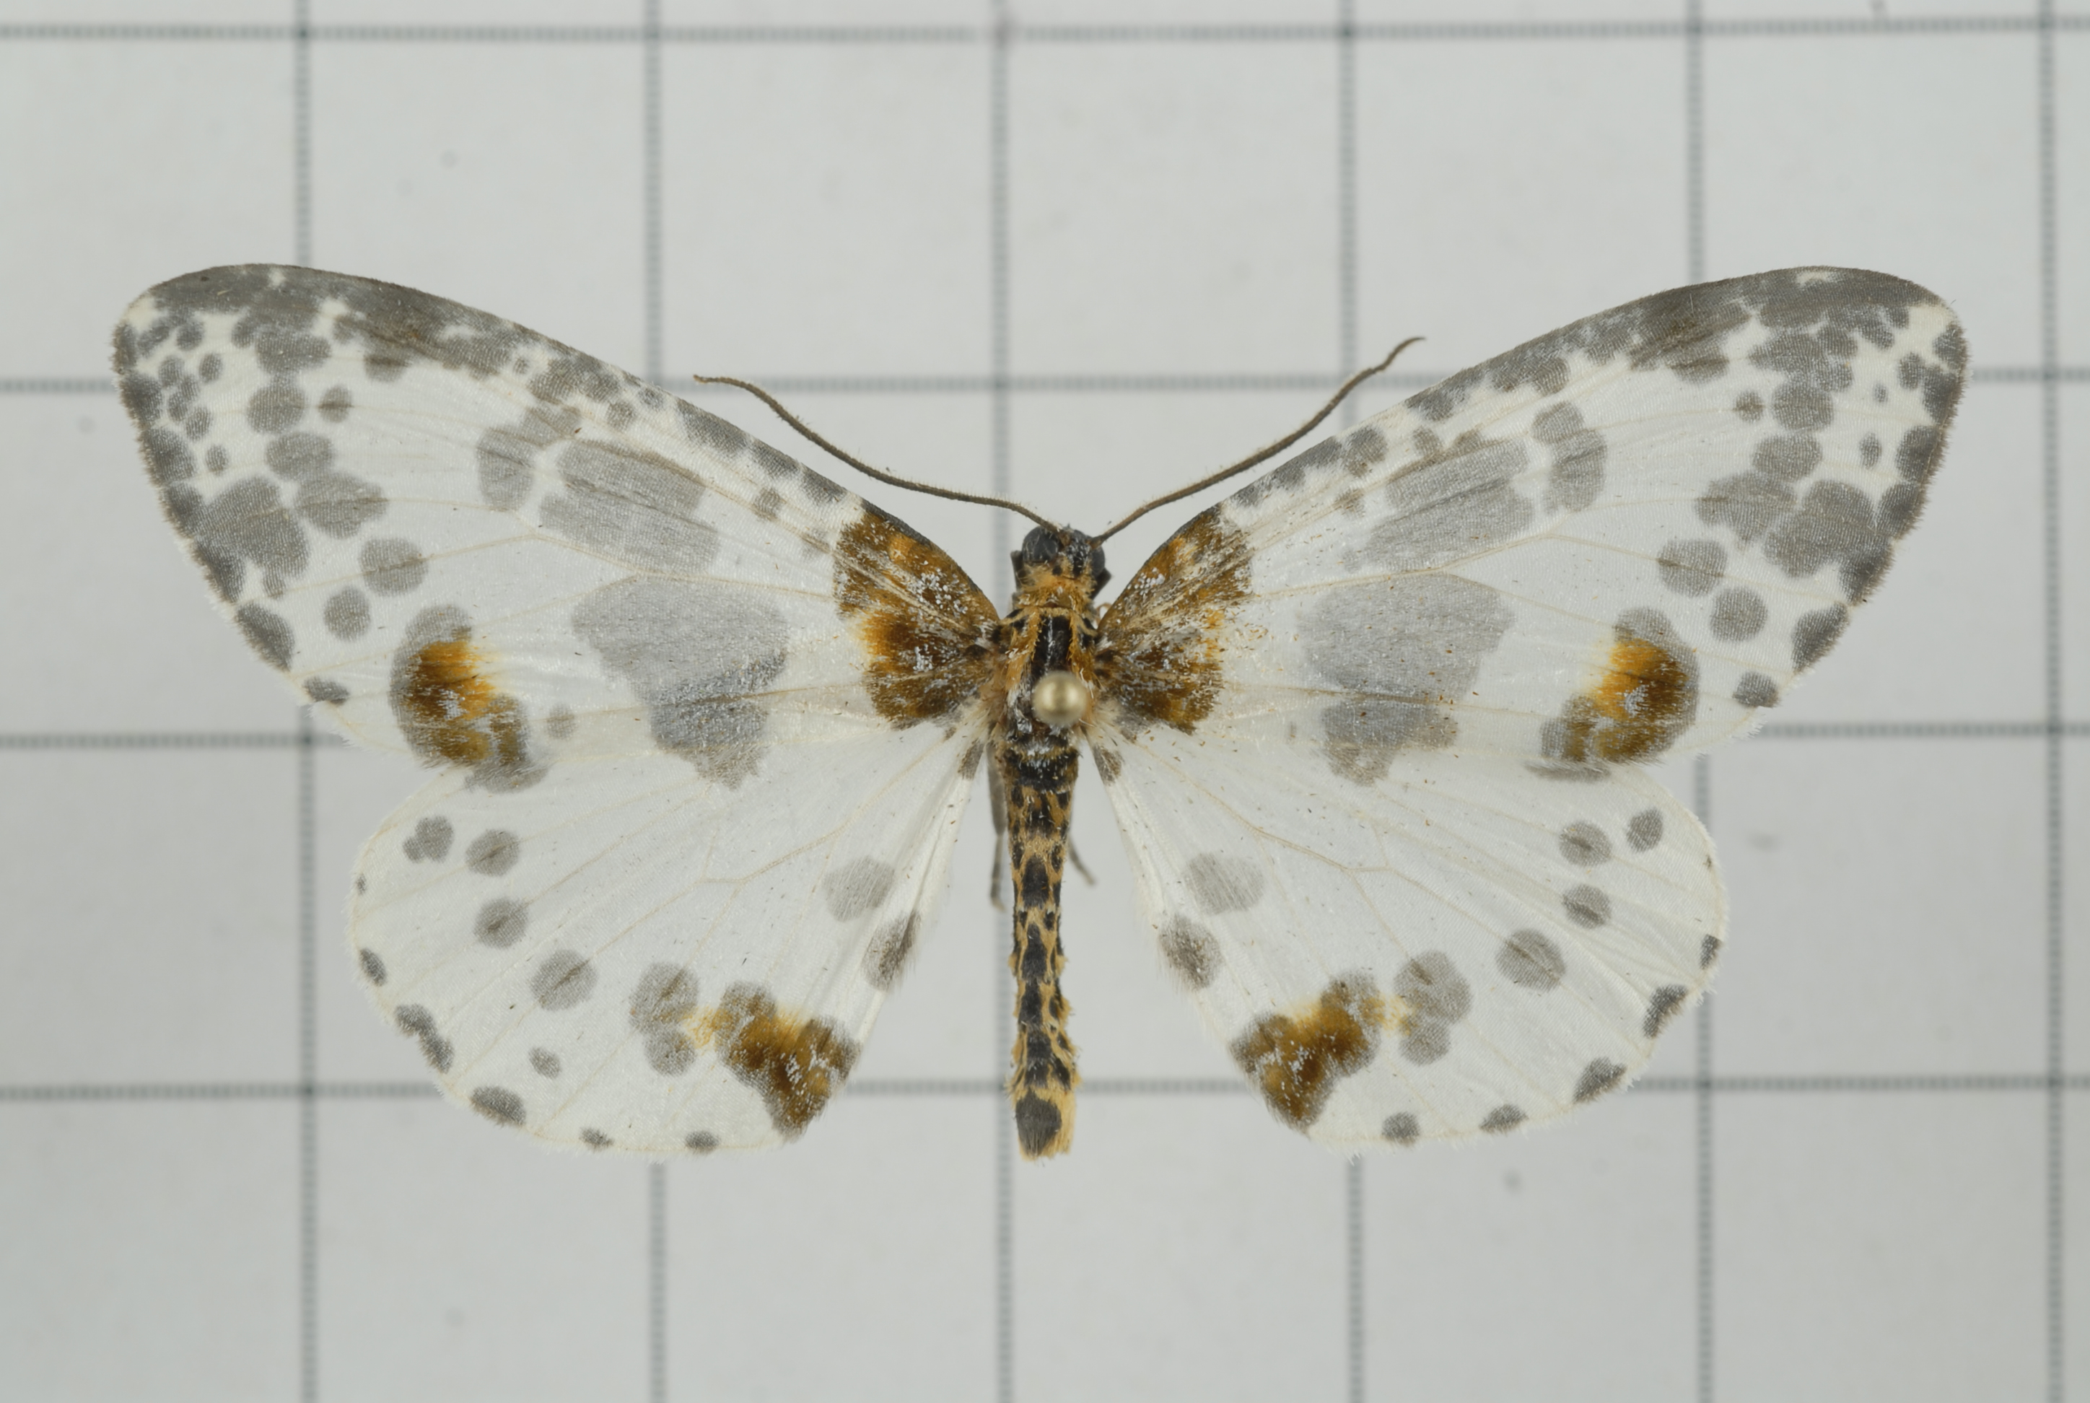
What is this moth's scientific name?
Abraxas formosilluminata
